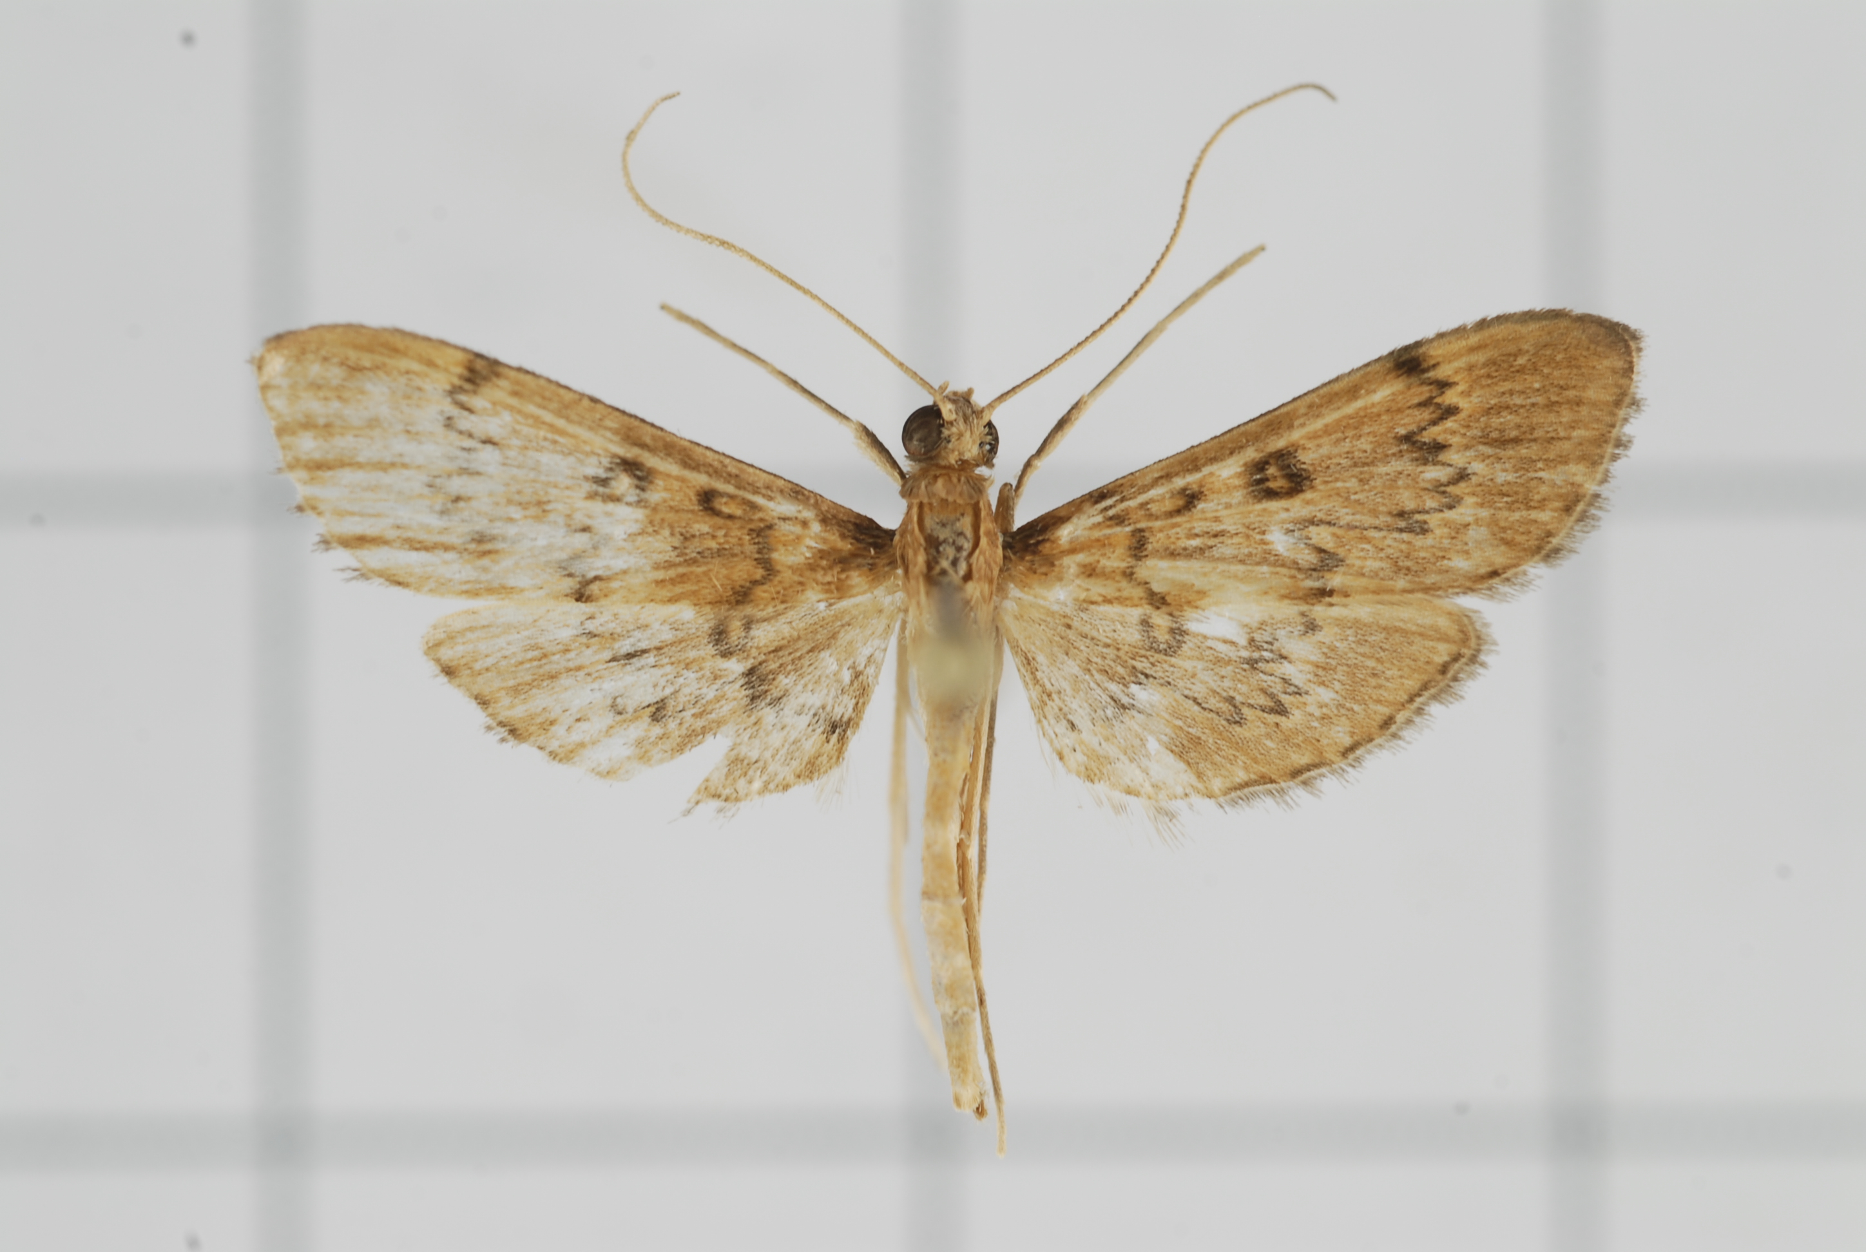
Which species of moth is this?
Tatobotys janapalis
